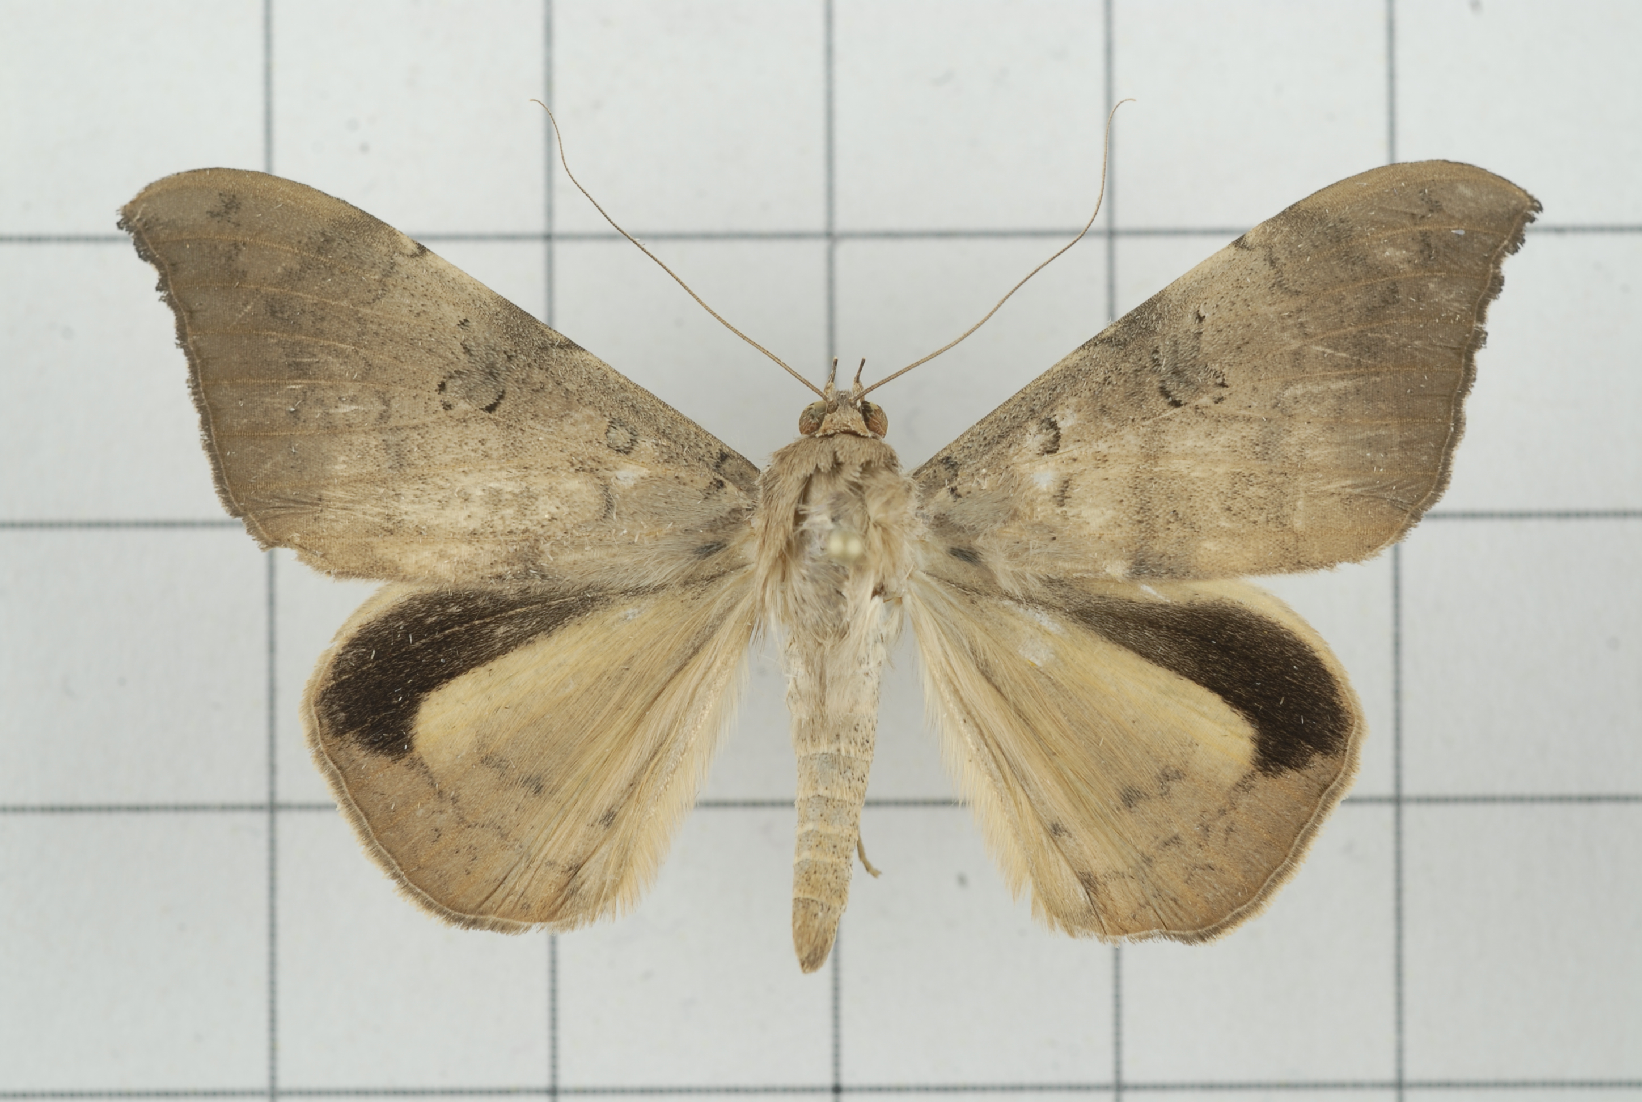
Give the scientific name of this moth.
Oxyodes scrobiculata
